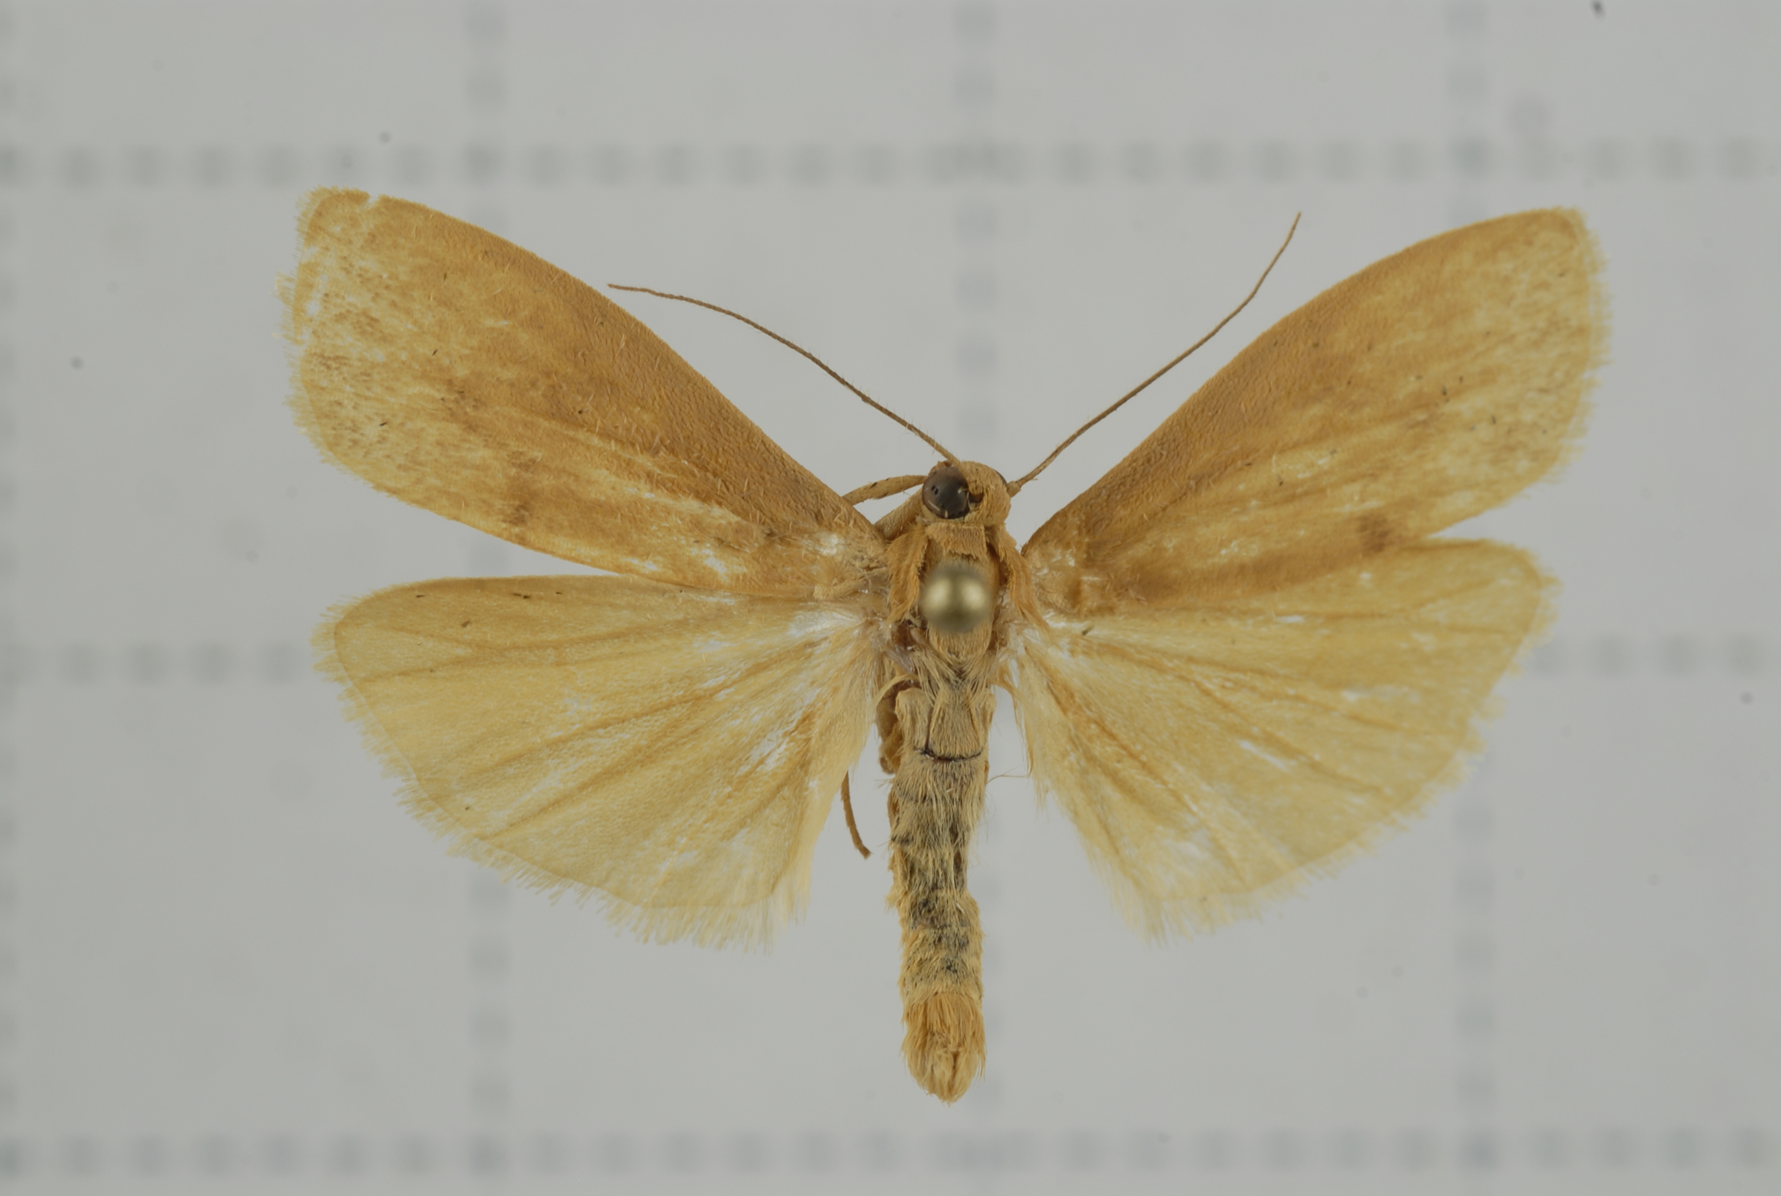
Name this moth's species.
Teuloma tainebula
